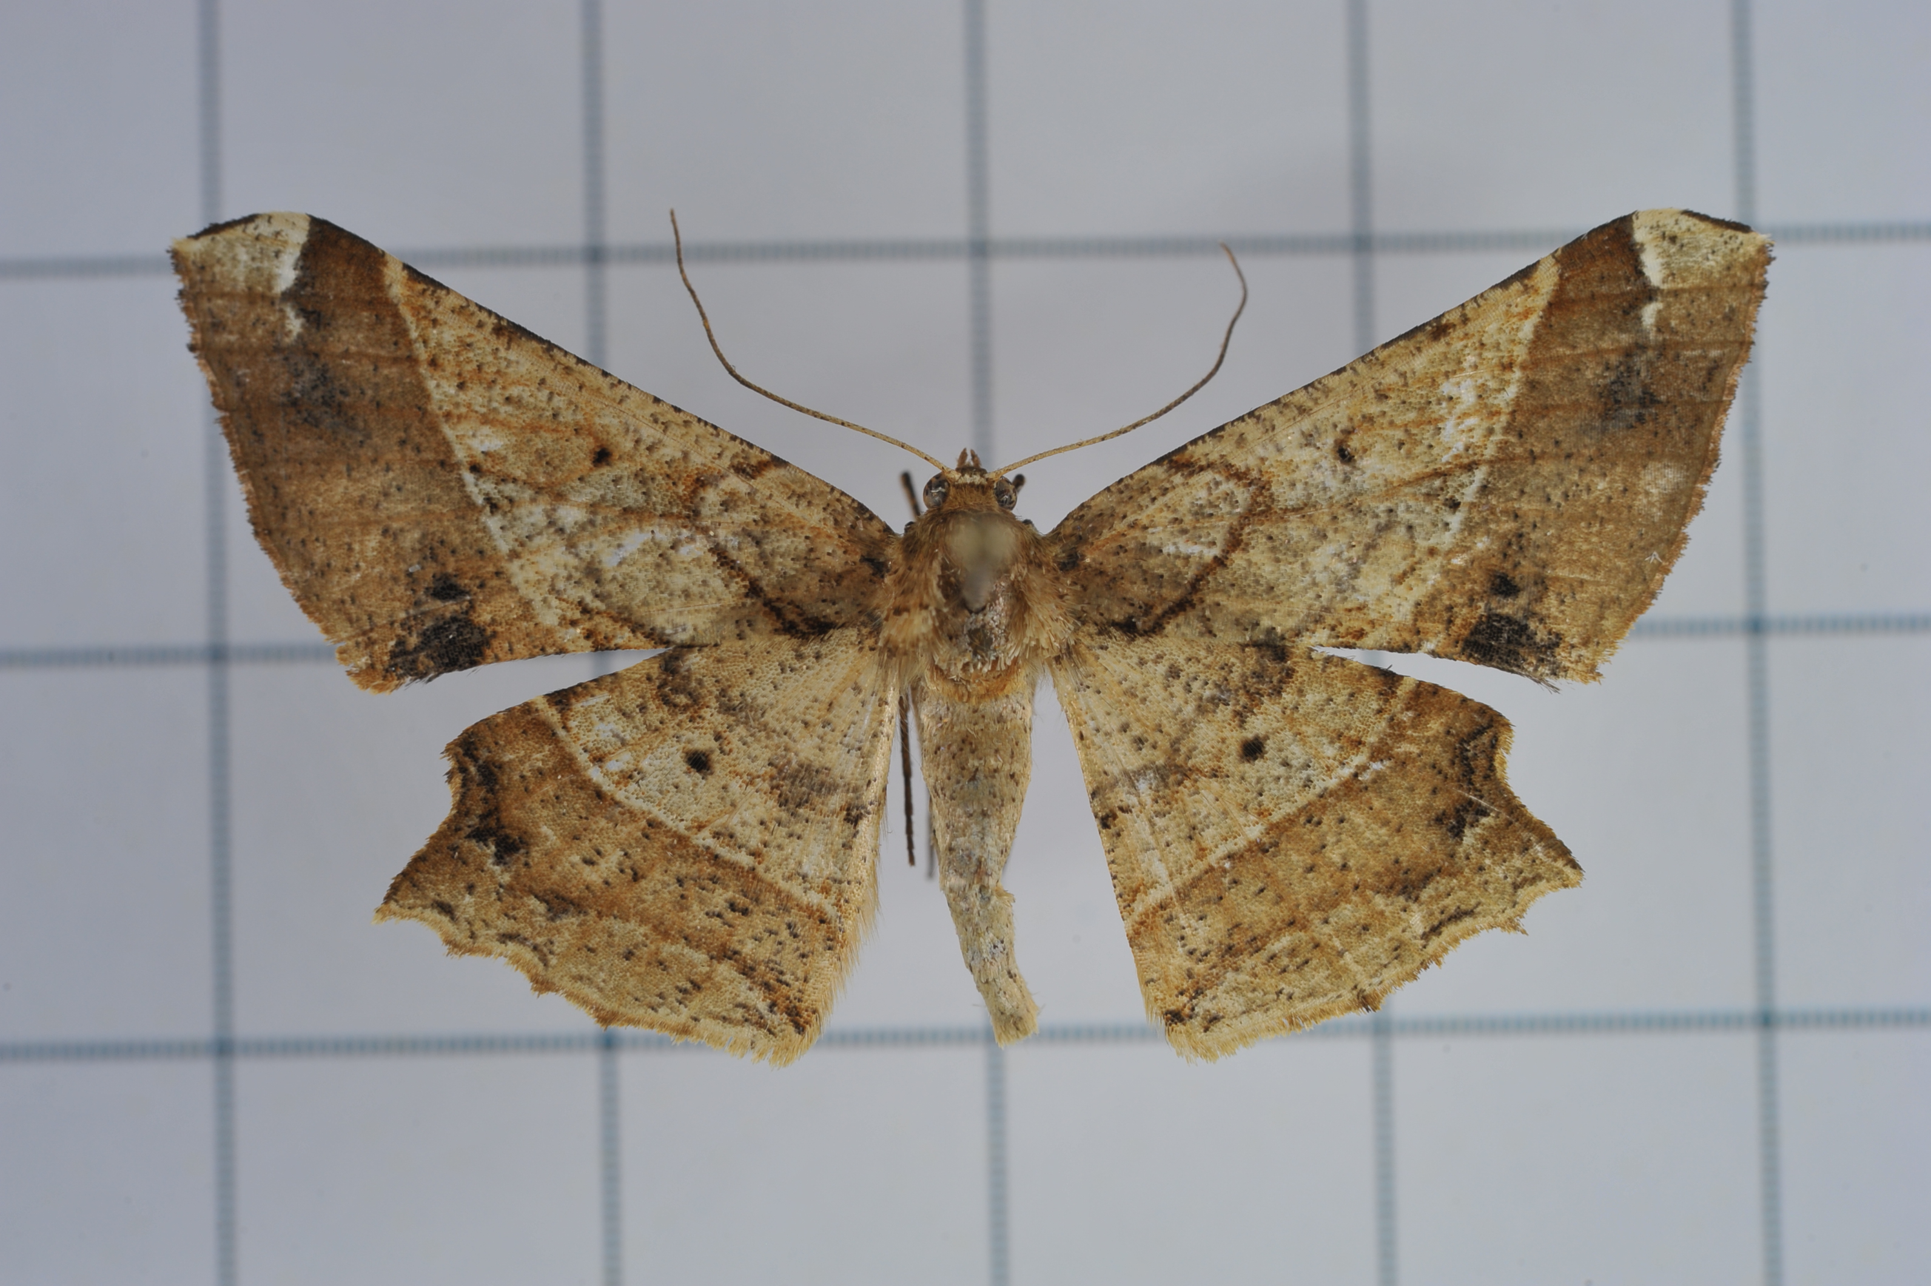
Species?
Krananda latimarginaria
